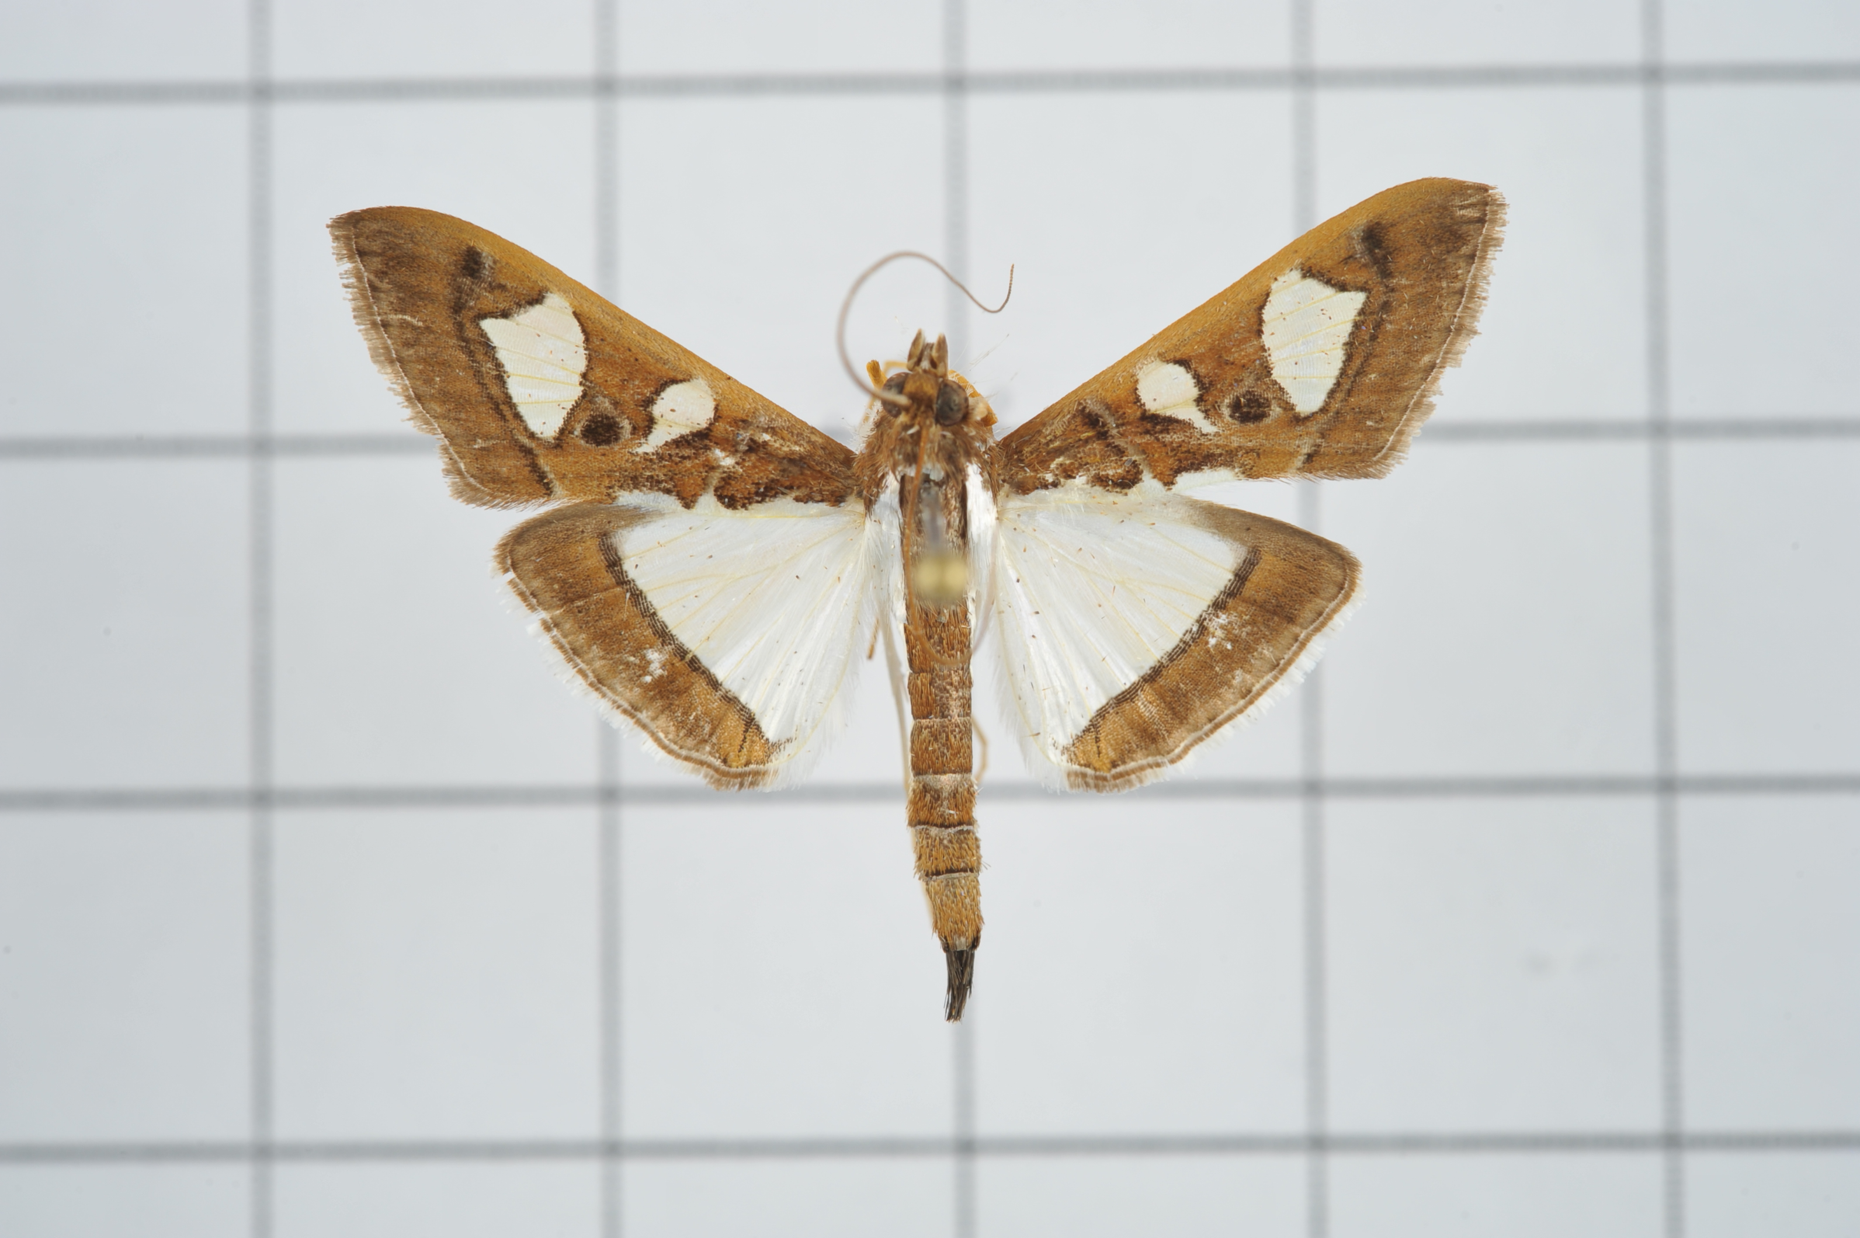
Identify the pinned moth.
Glyphodes bivitralis
